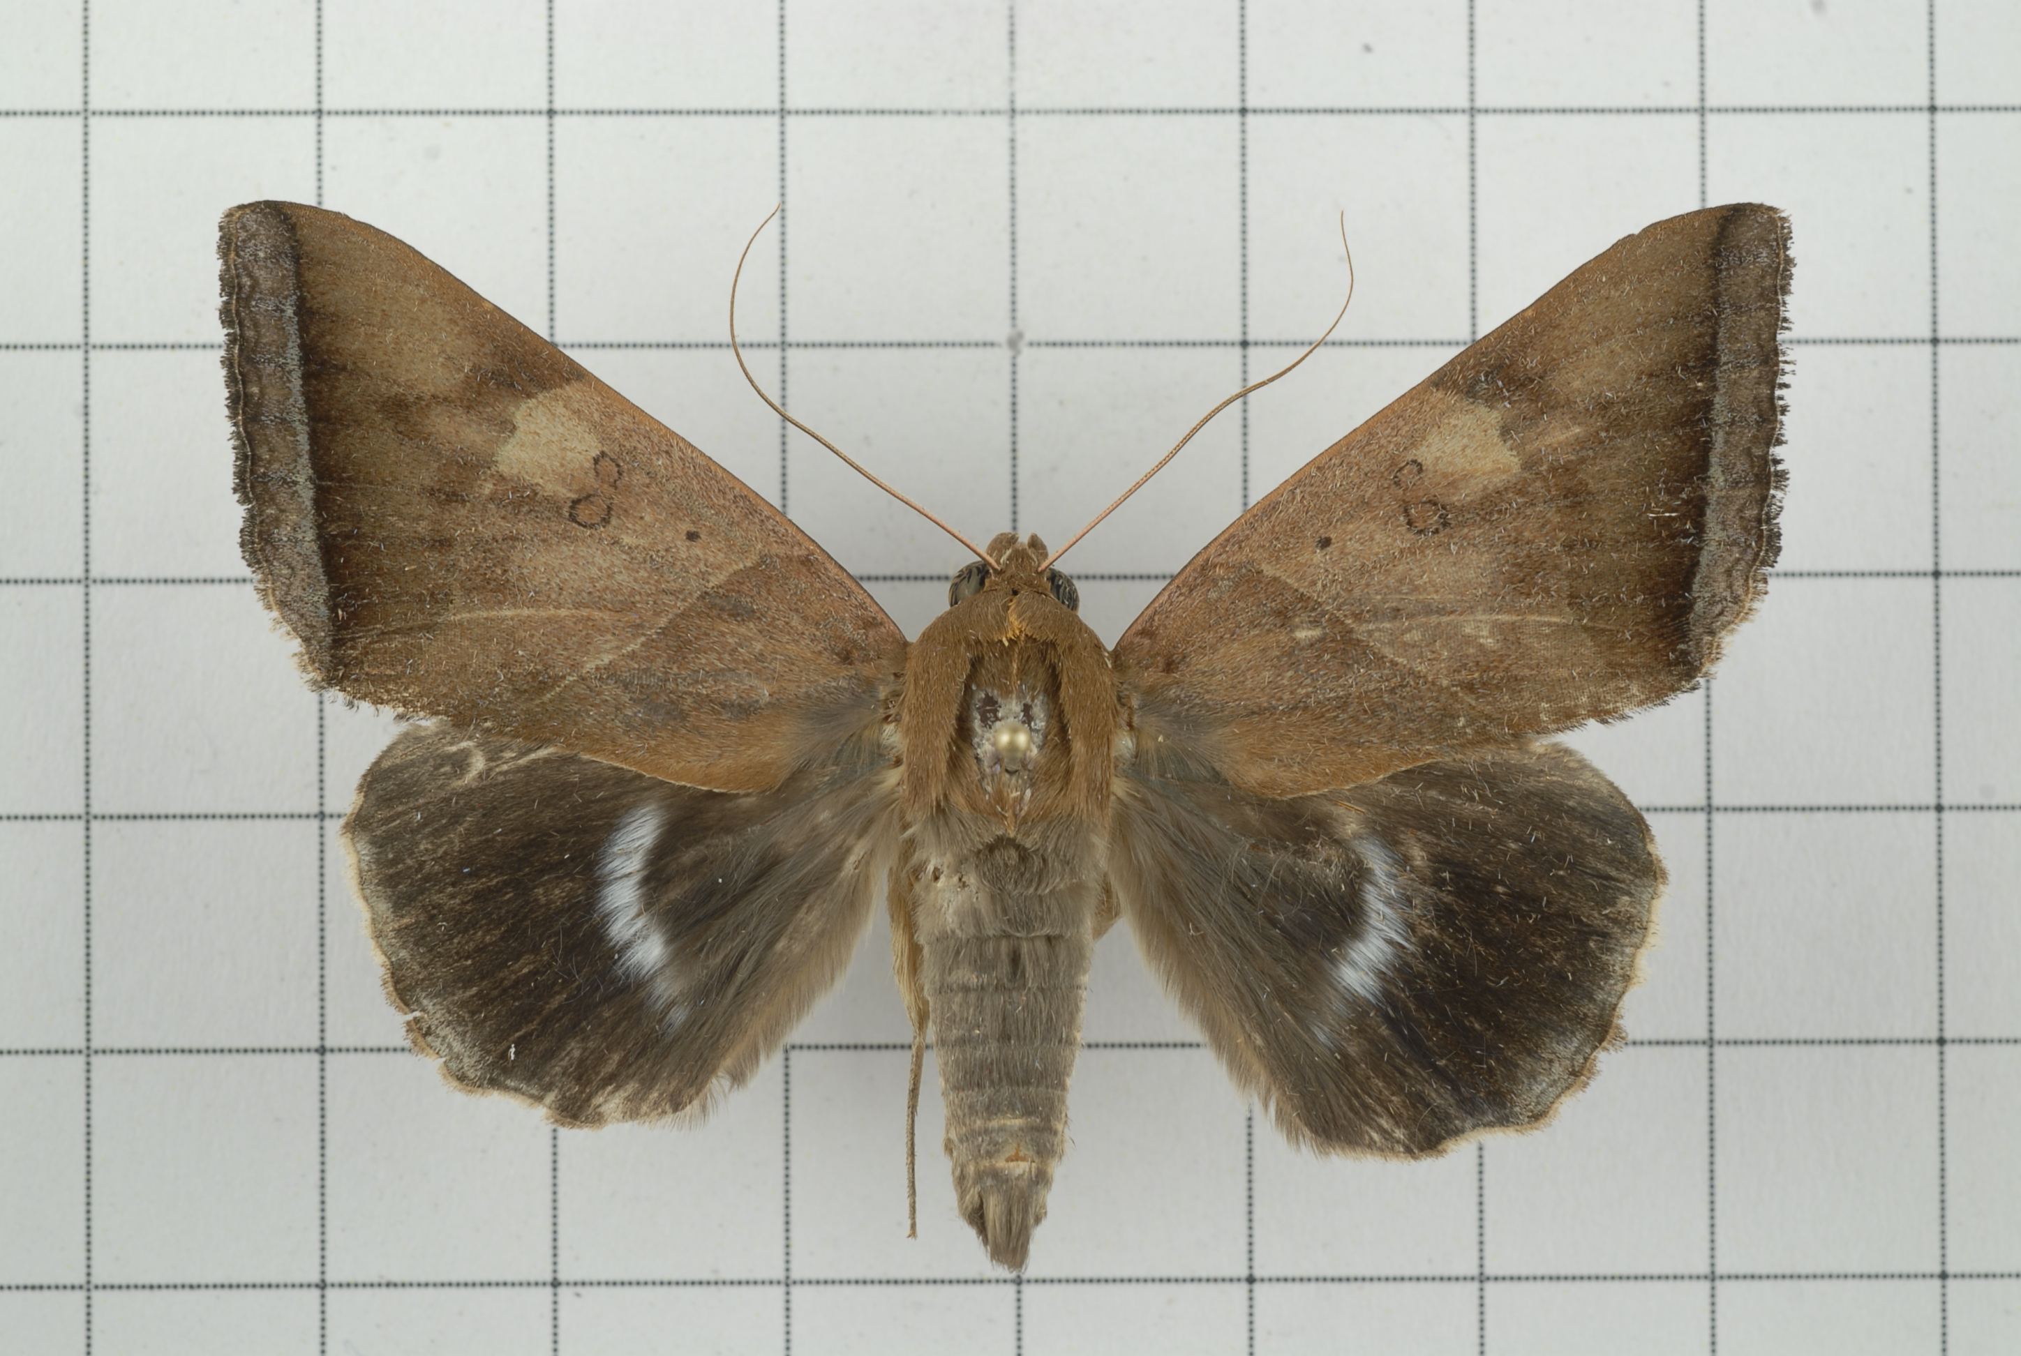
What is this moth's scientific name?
Artena dotata
